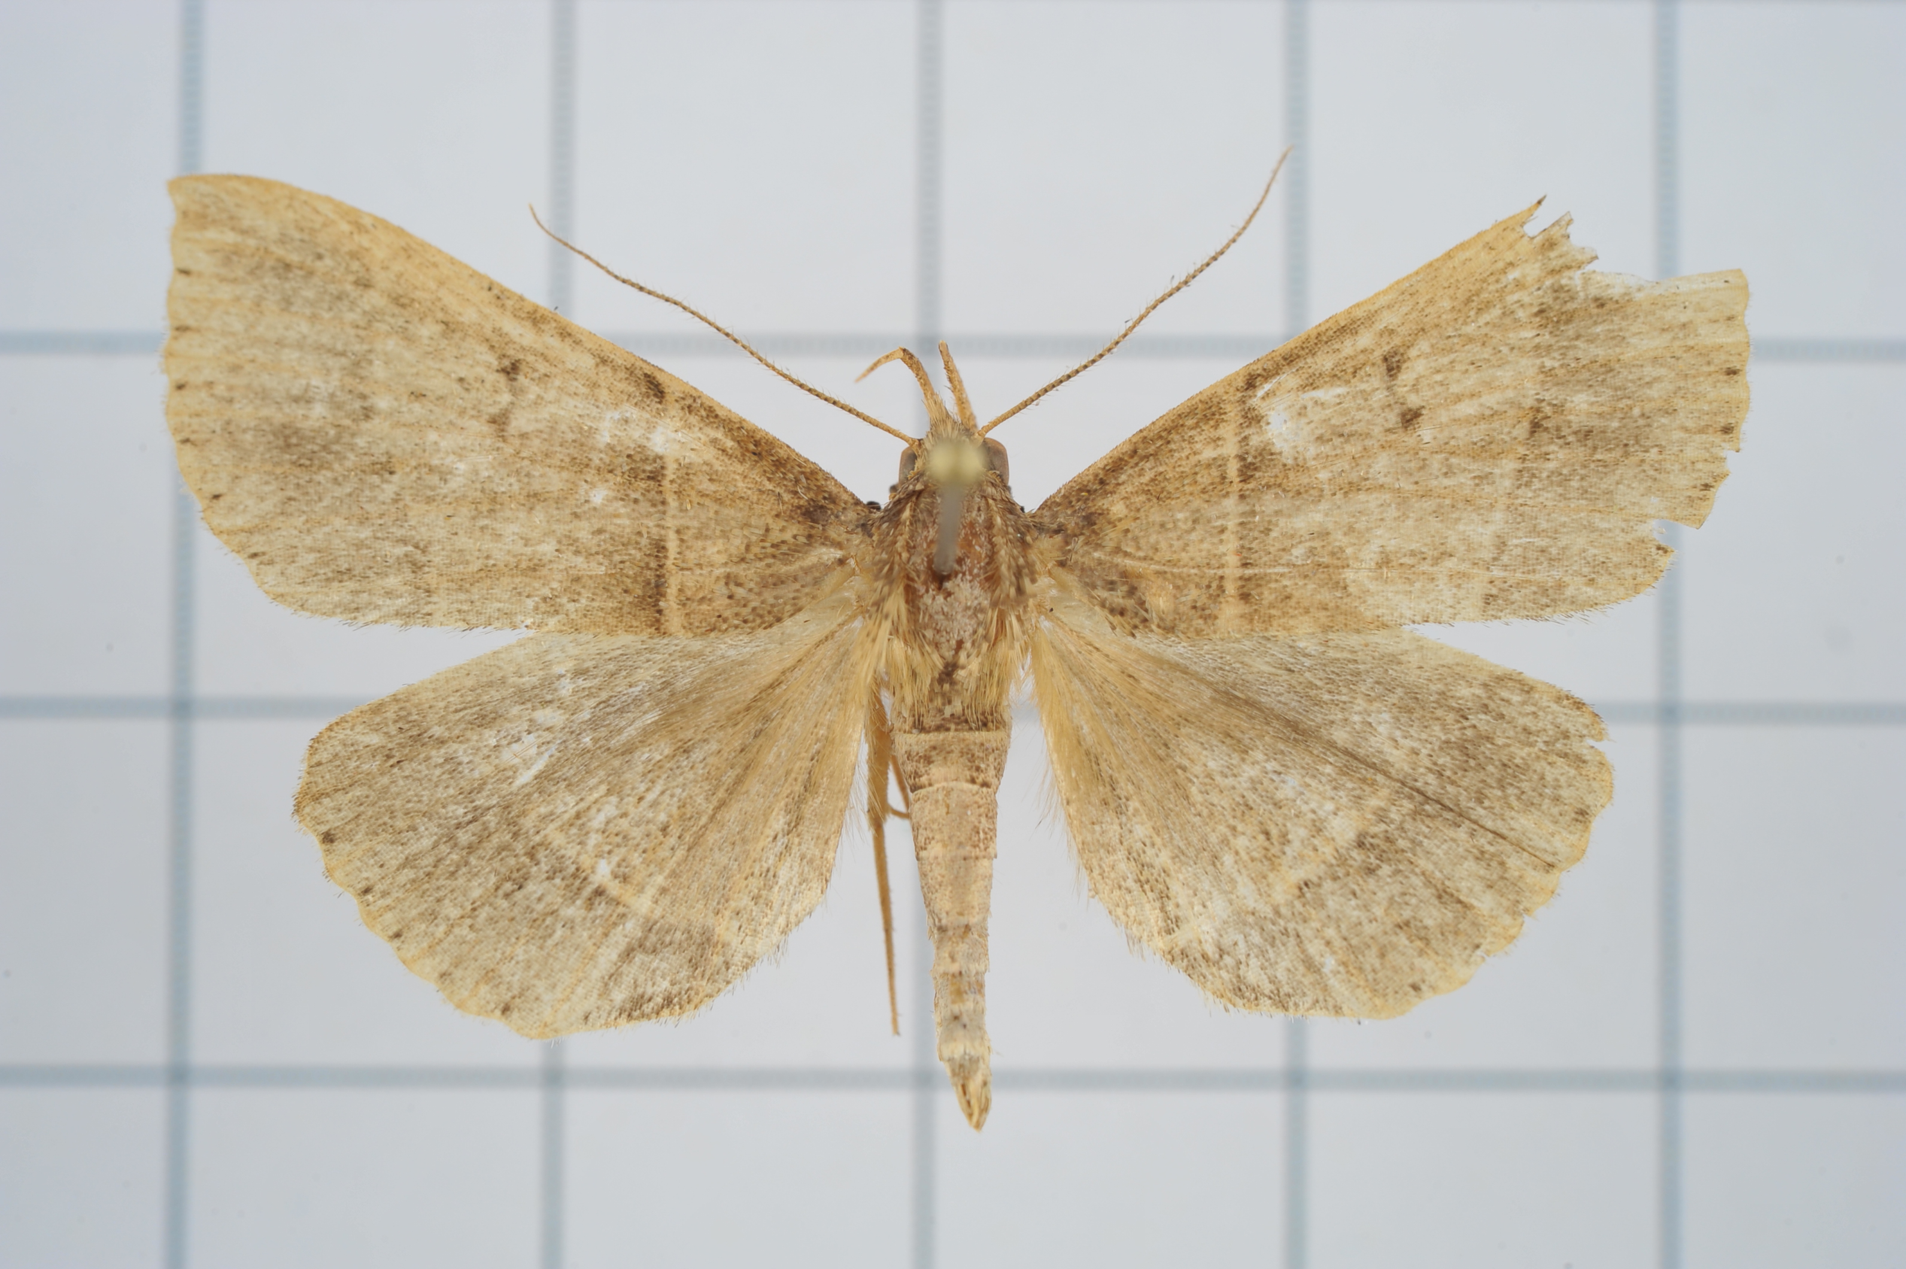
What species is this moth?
Bertula parallela
